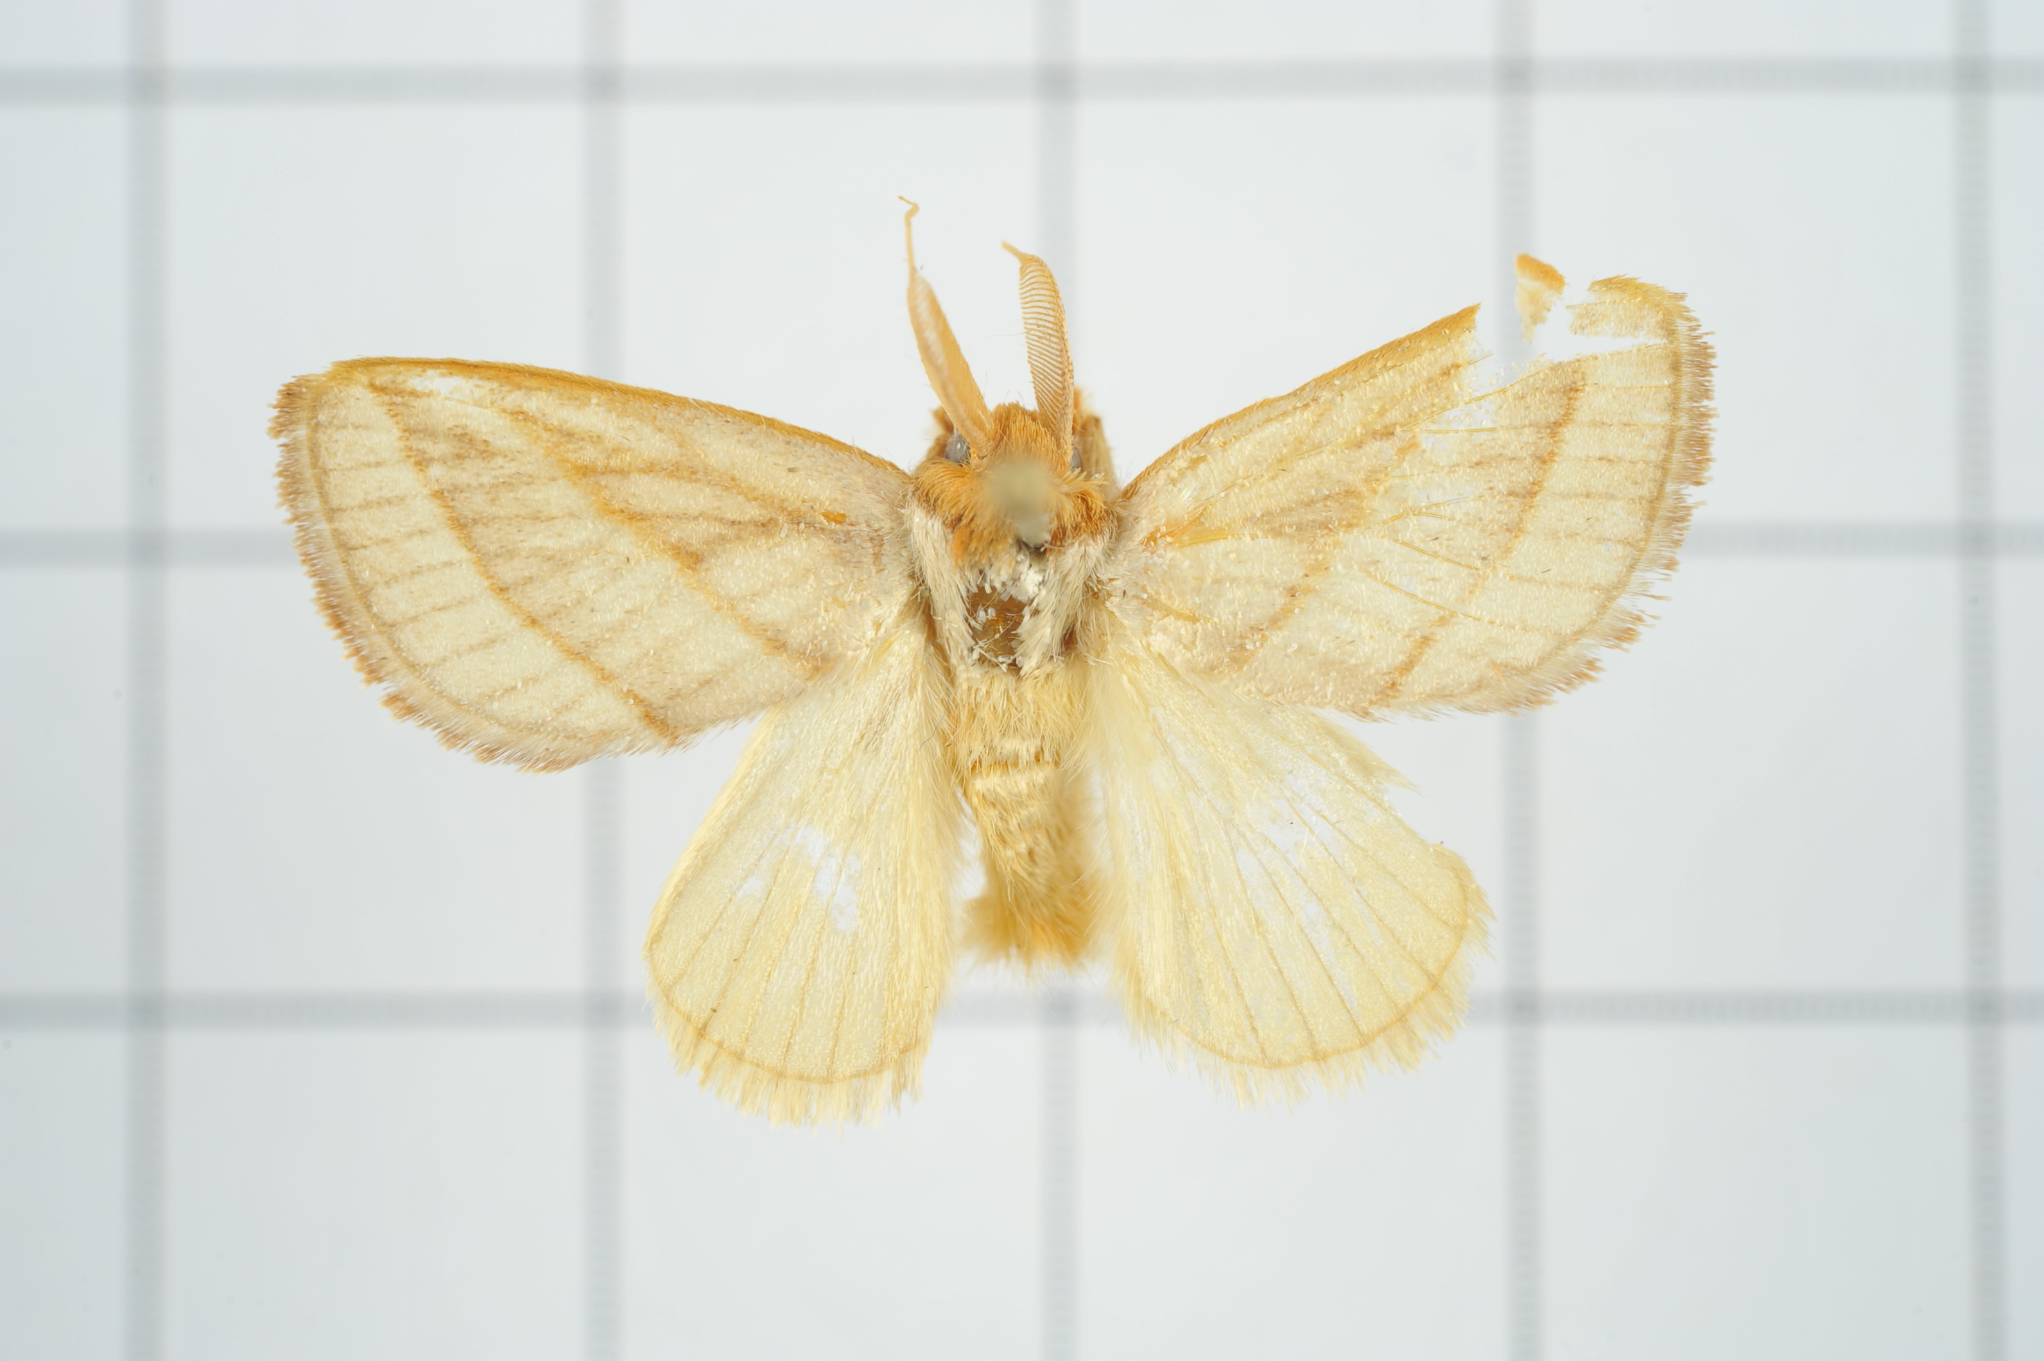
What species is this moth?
Cania heppneri
